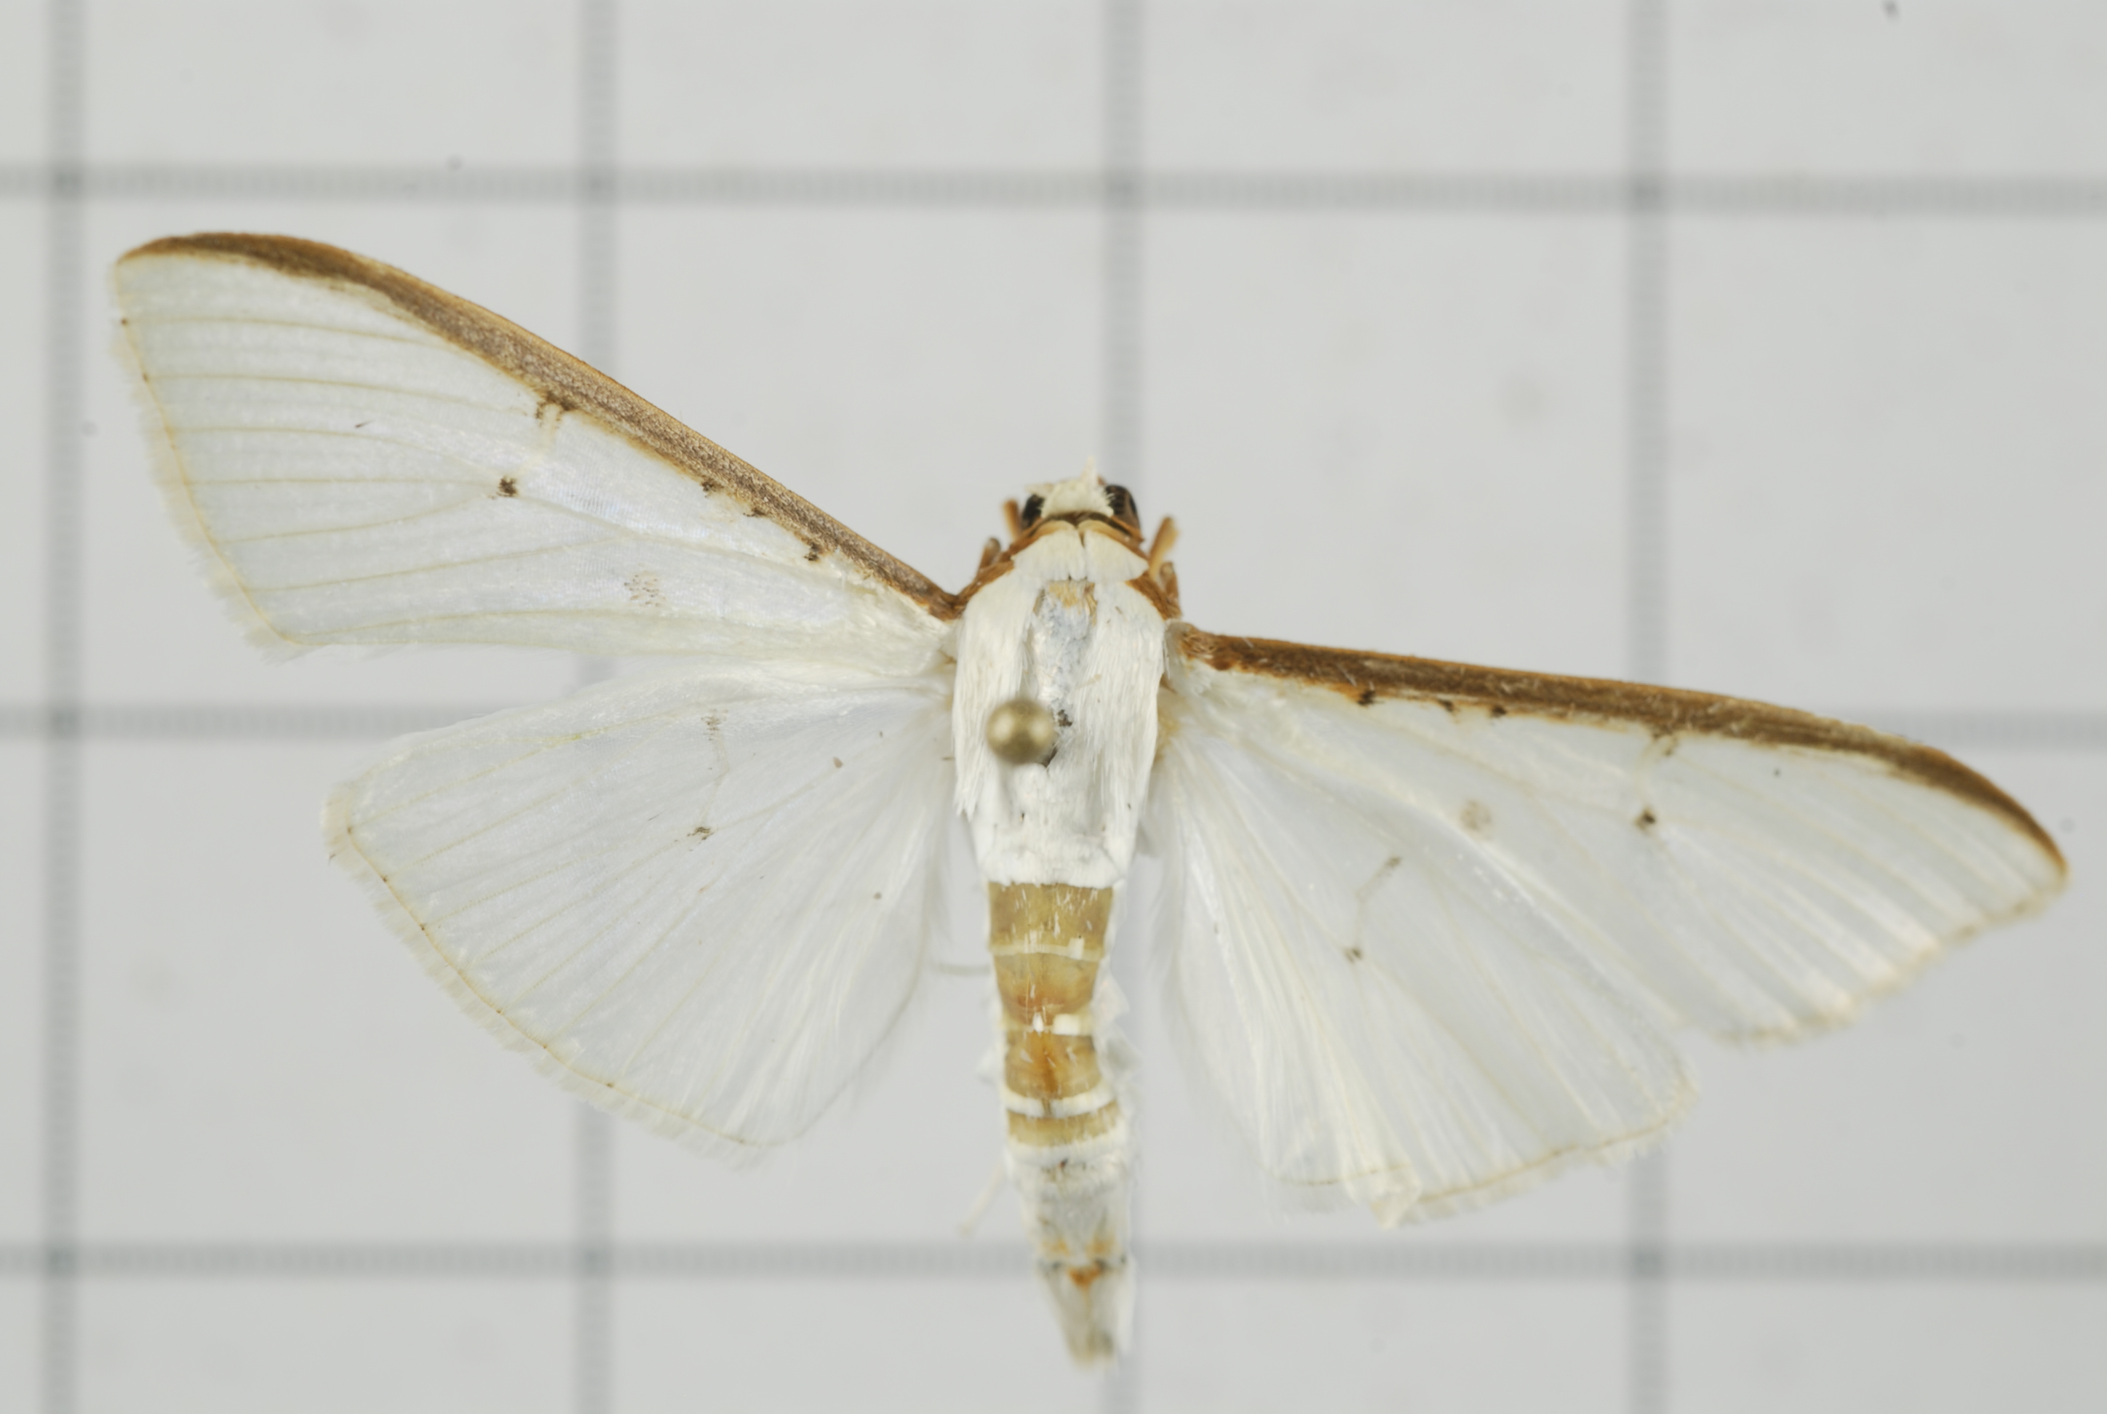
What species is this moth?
Palpita asiaticalis
